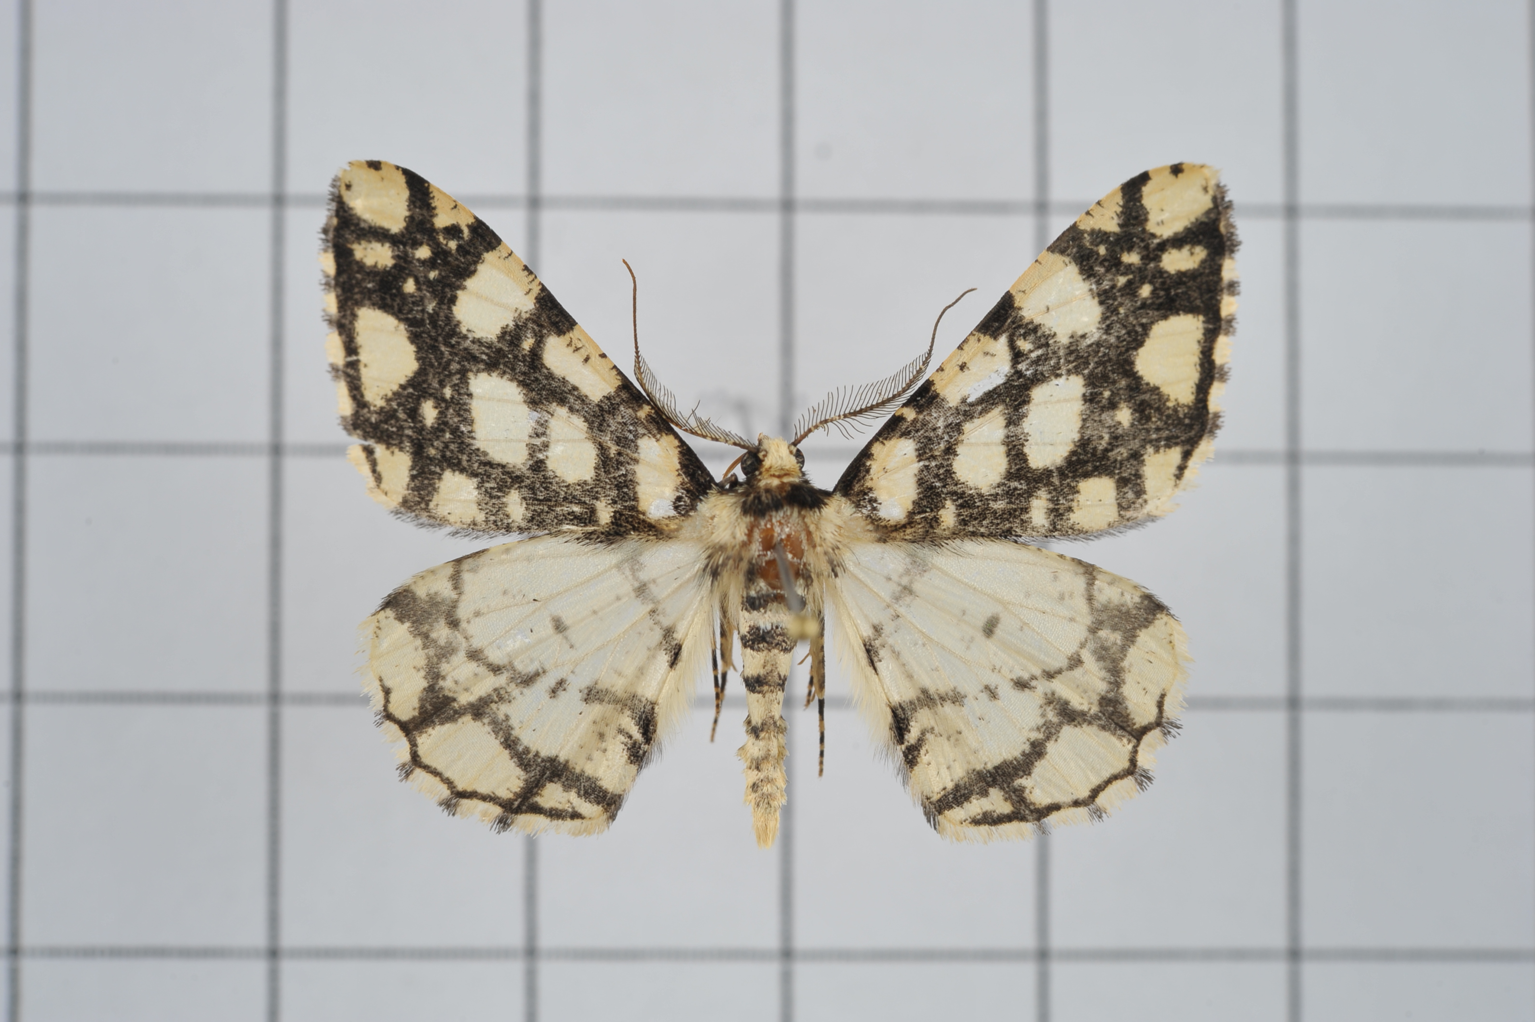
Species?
Alcis maculata taiwanica
